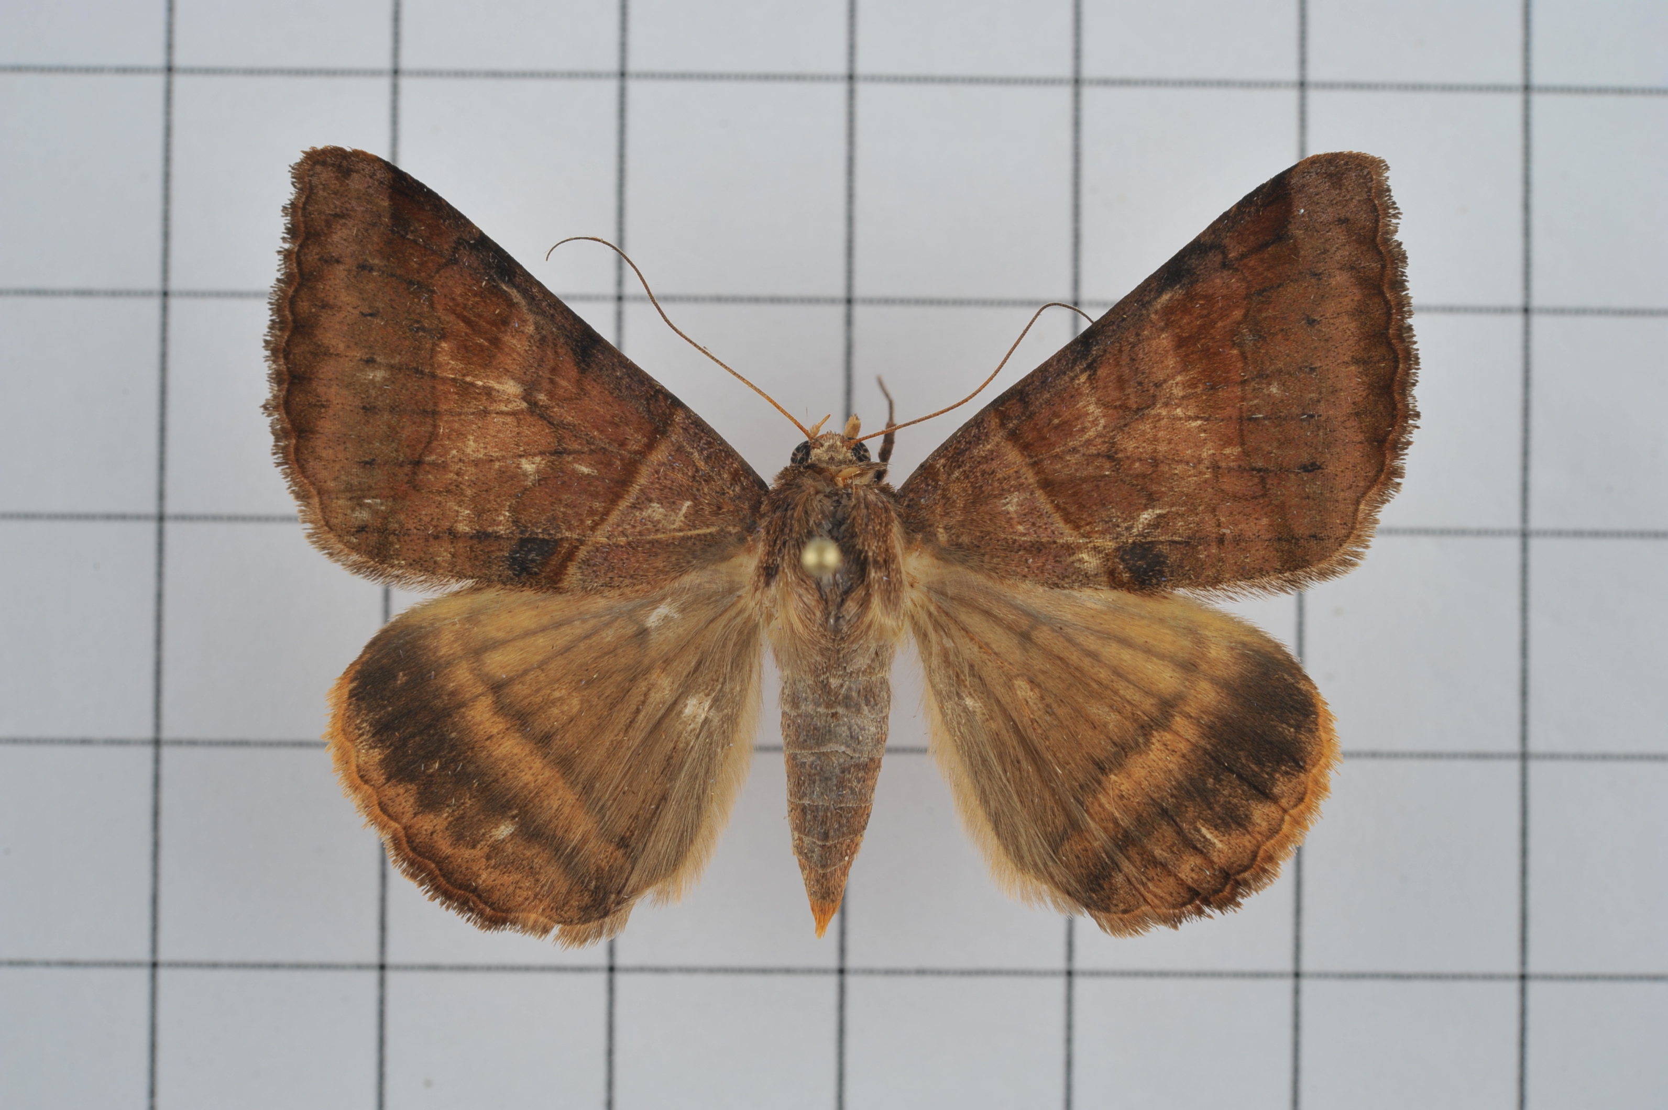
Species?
Mocis undata
